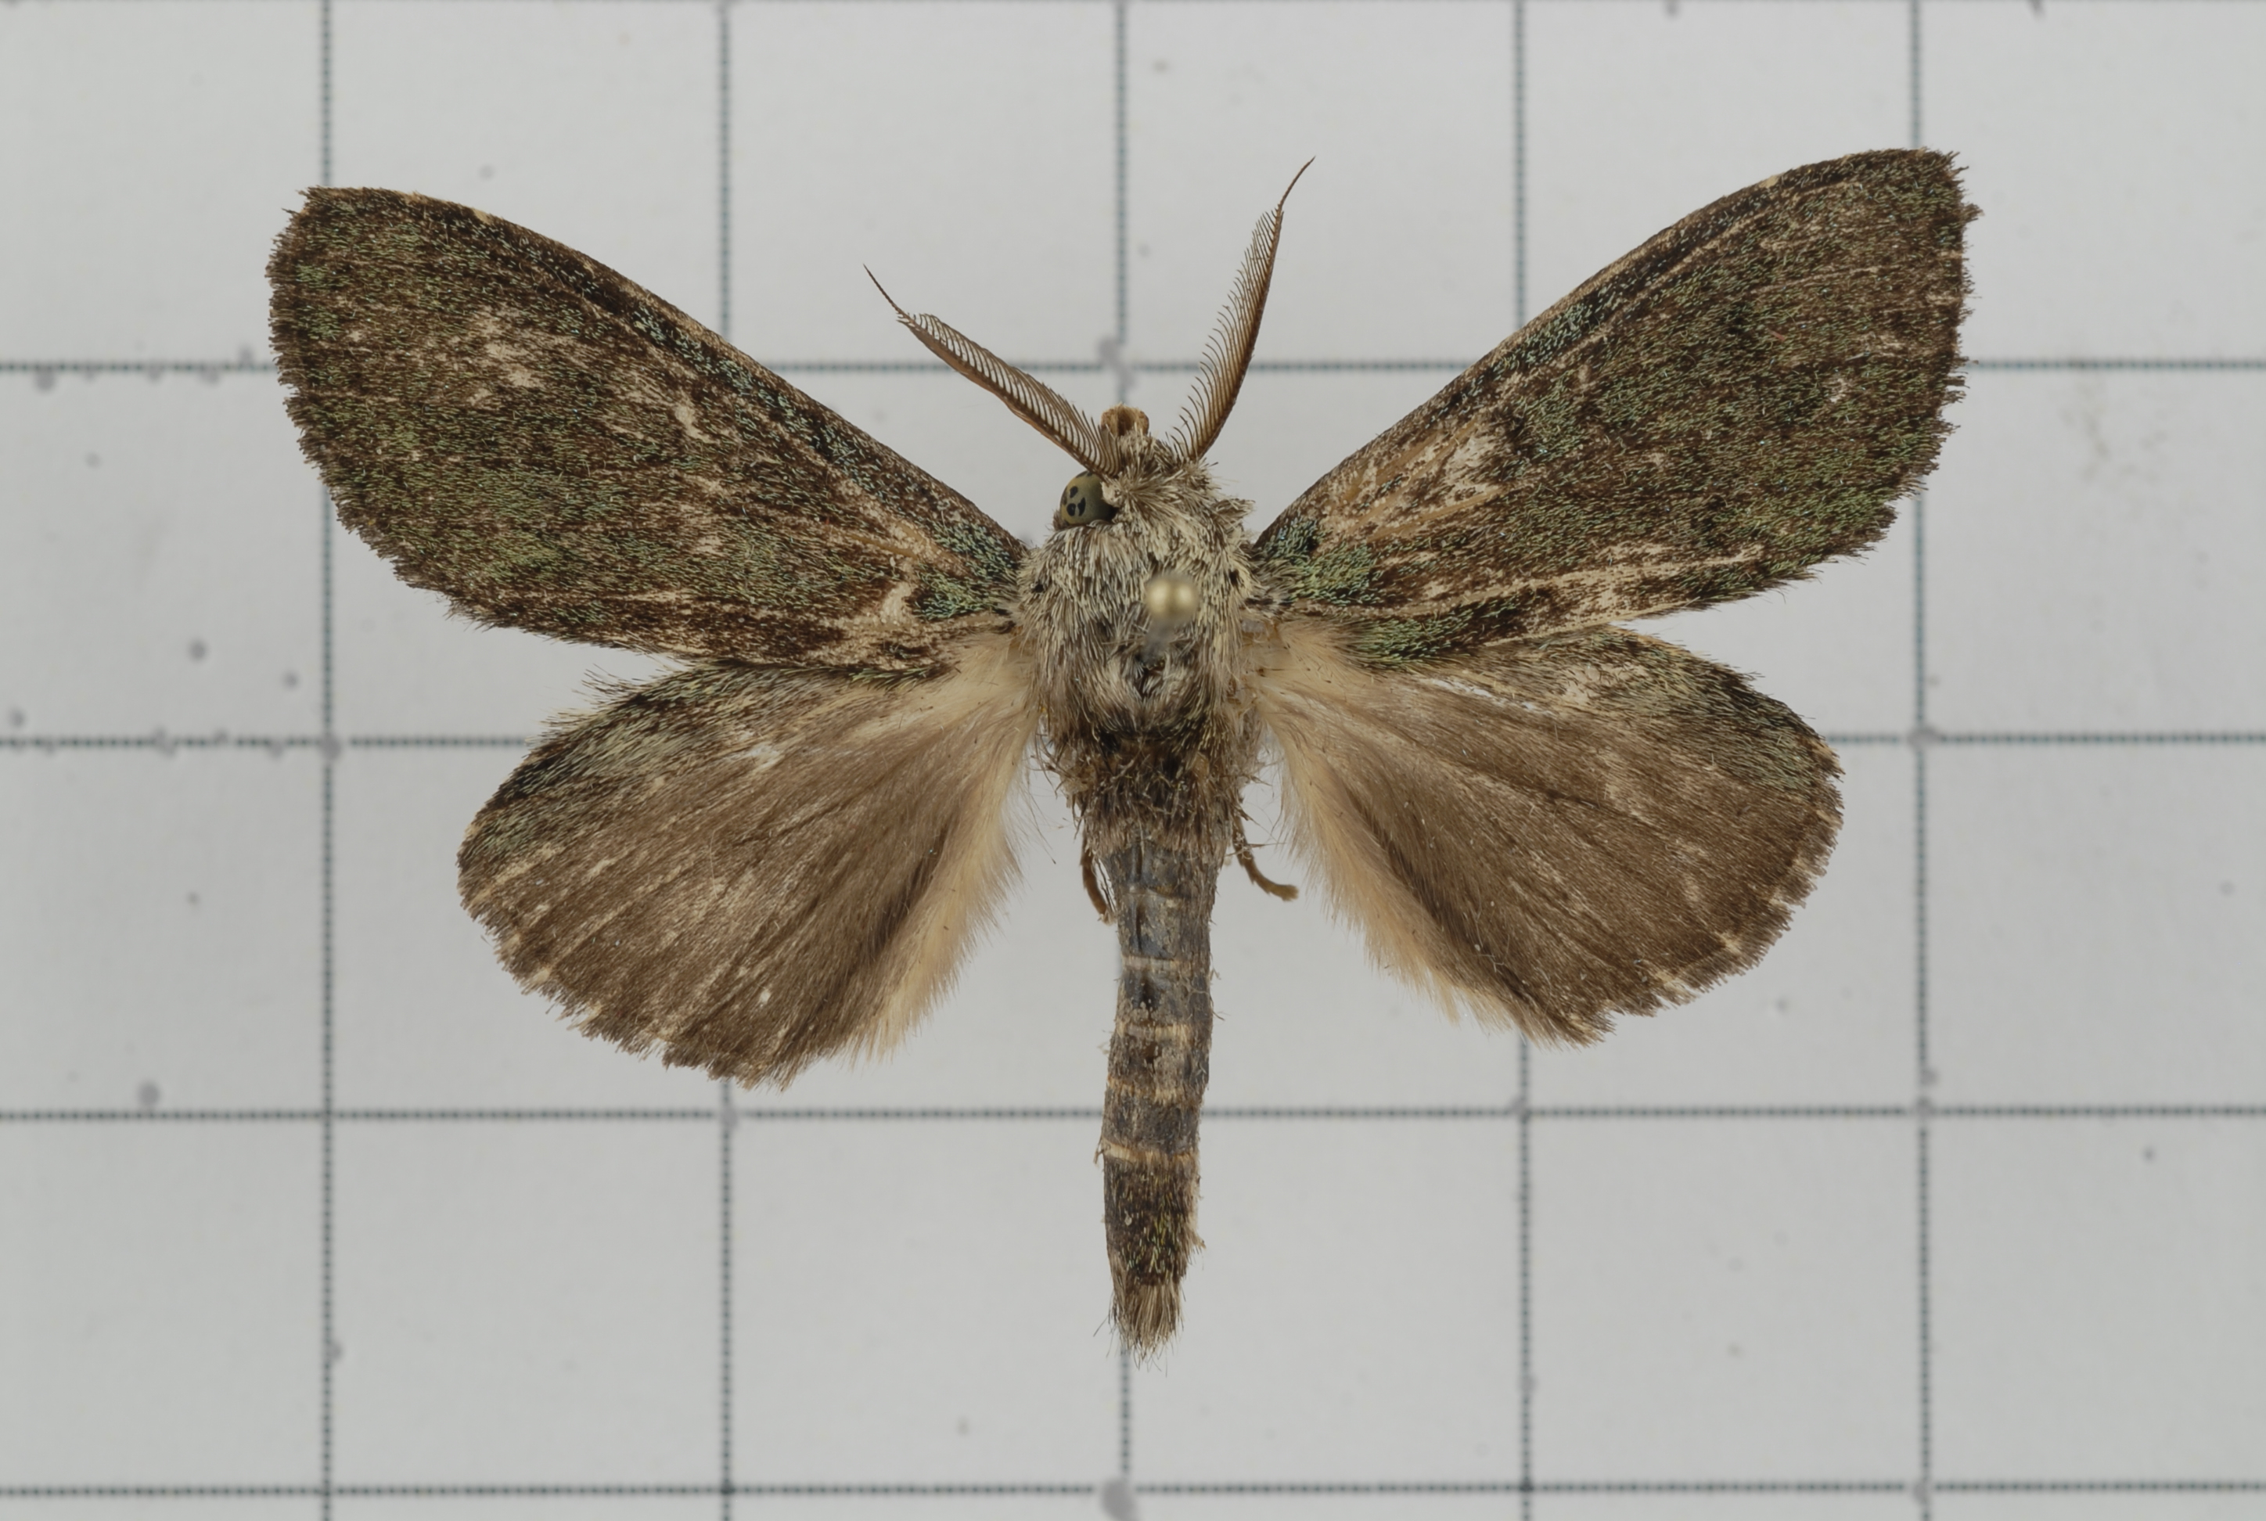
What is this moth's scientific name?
Syntypistis viridipicta
